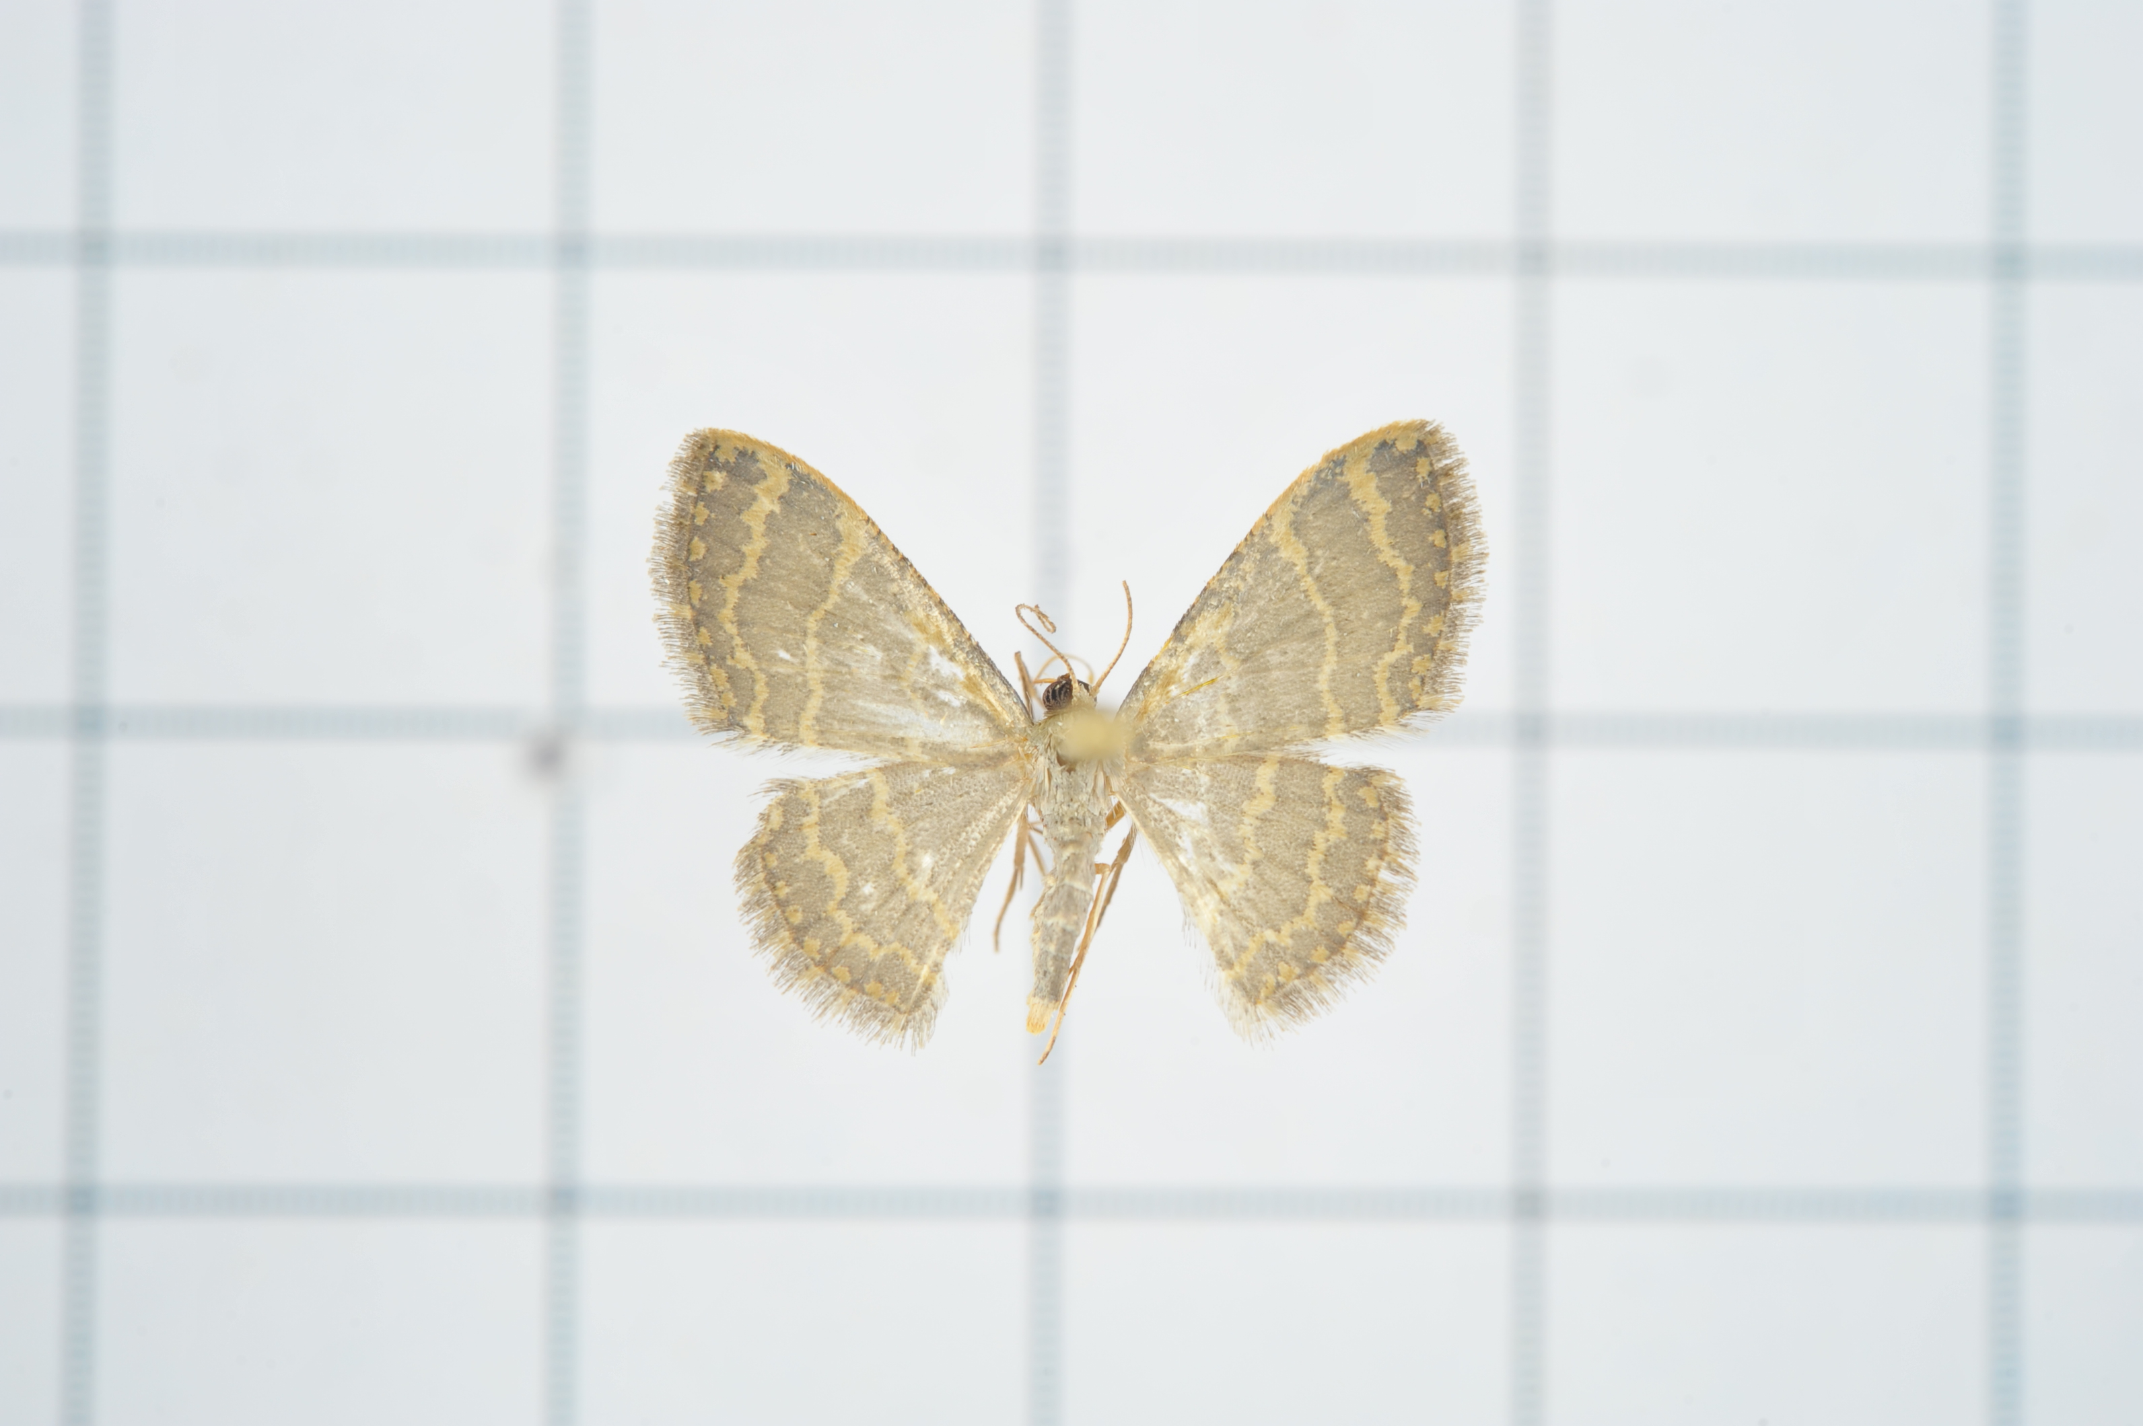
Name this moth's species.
Lophophleps purpurea
